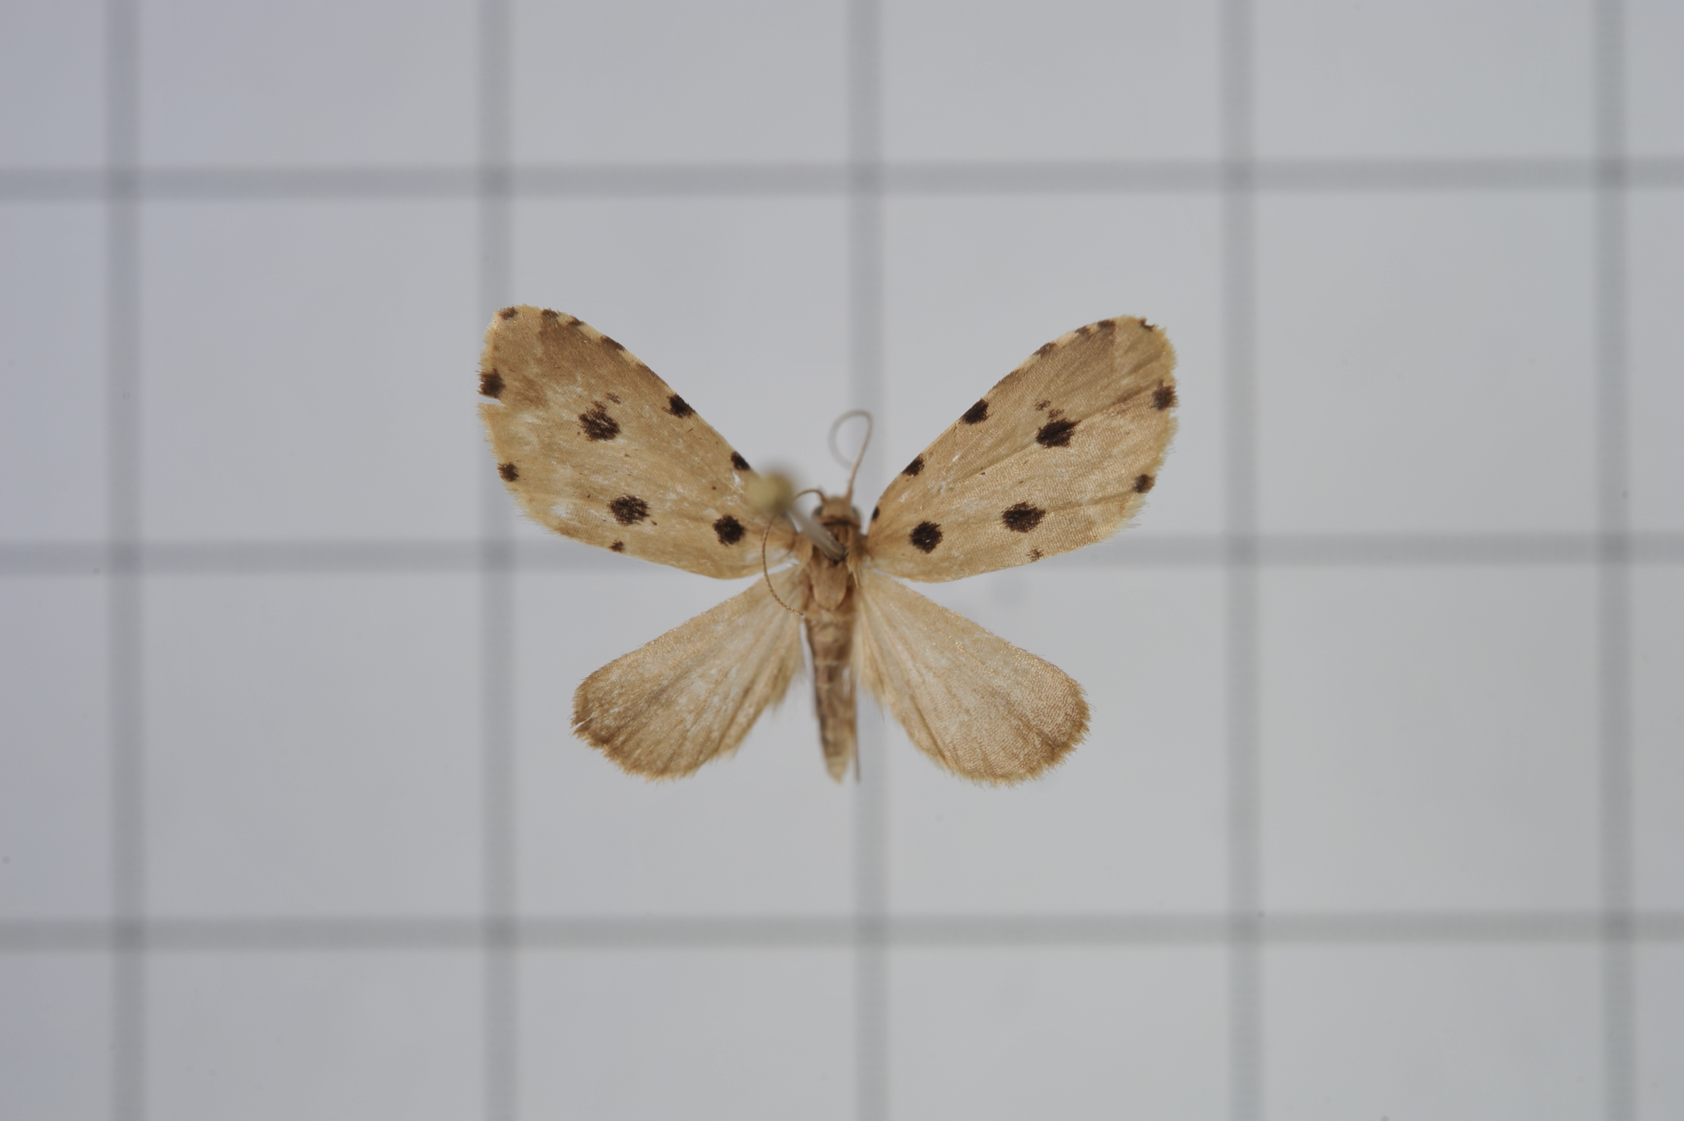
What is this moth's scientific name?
Metaemene atrigutta
